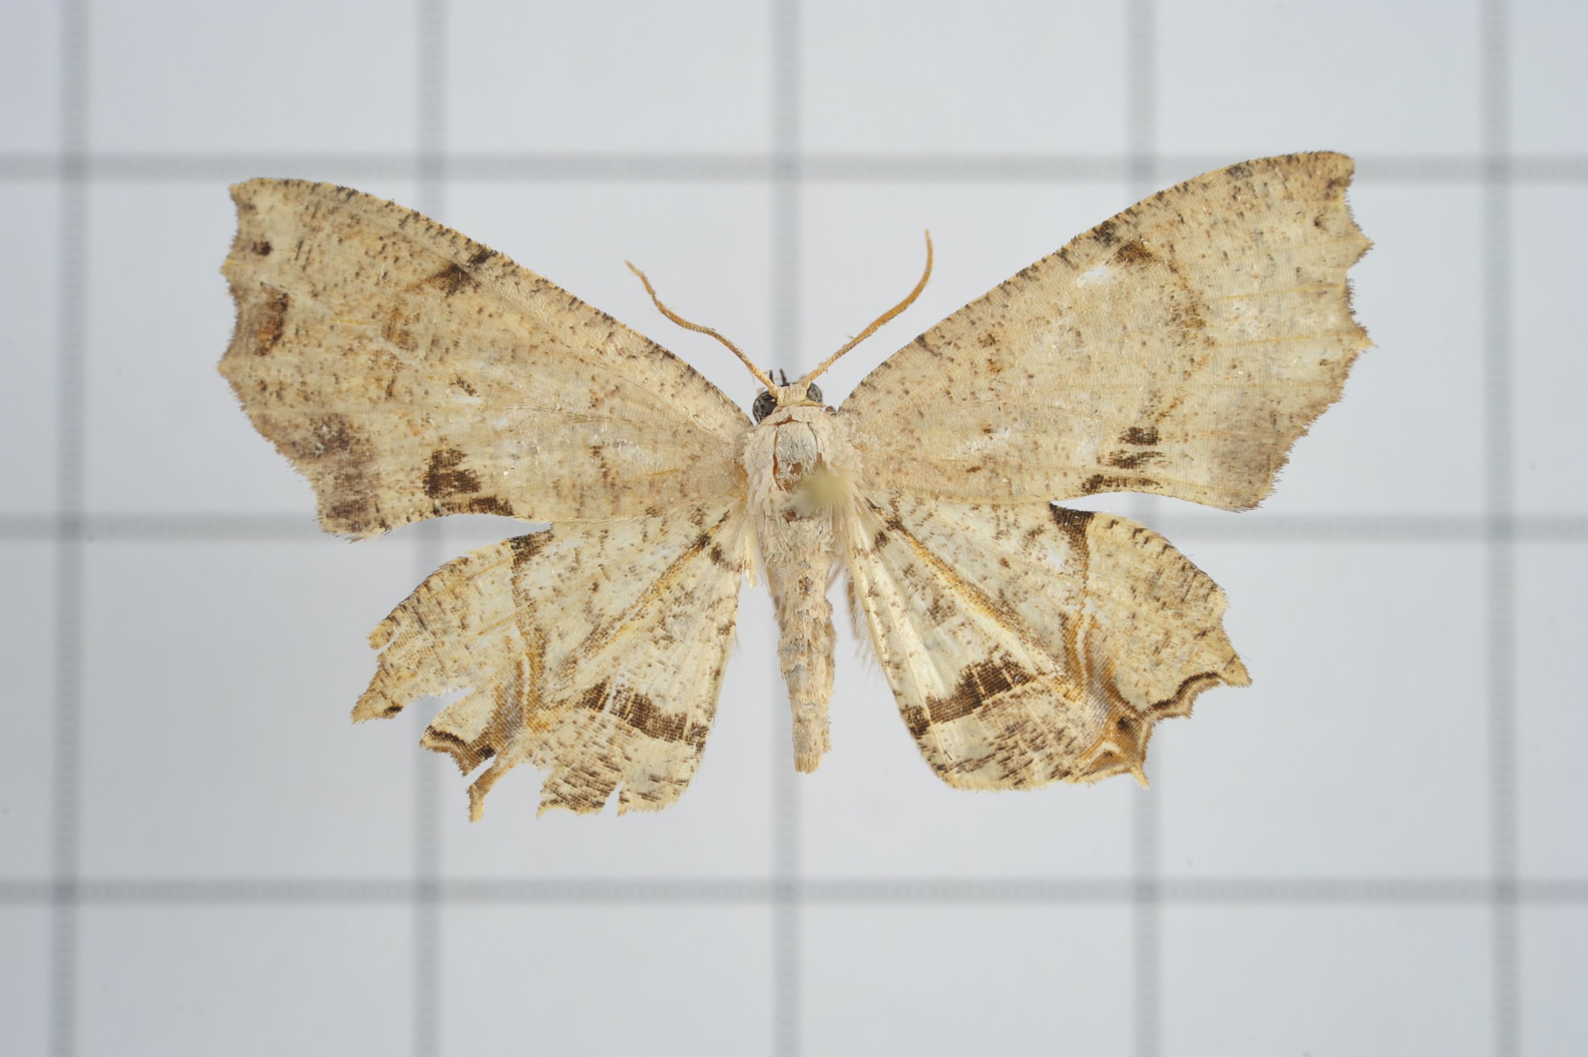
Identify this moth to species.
Dysaethria flavistriga
